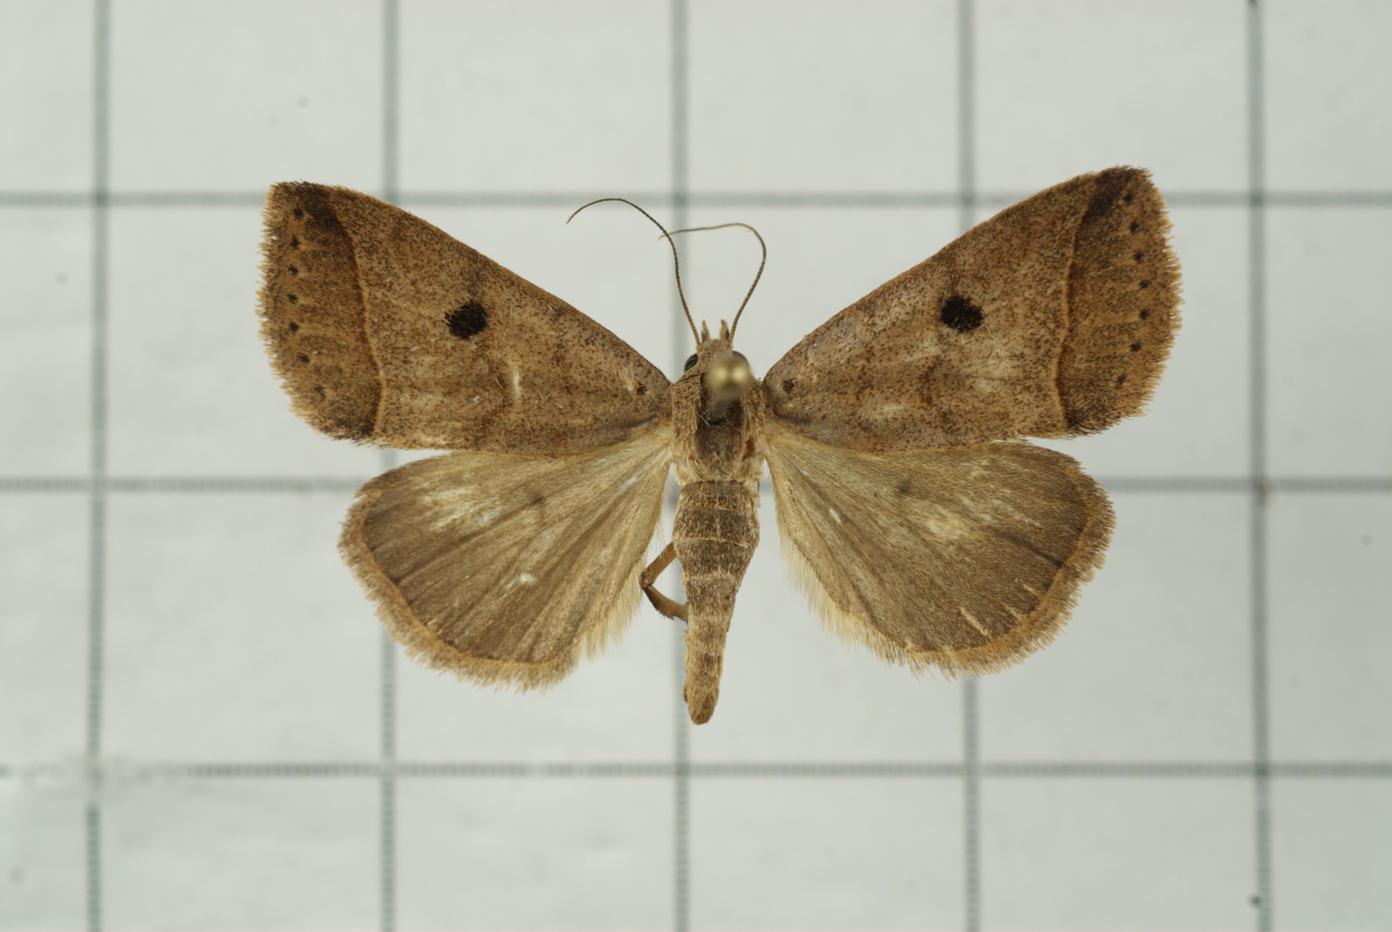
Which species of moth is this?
Bocula caradrinoides
